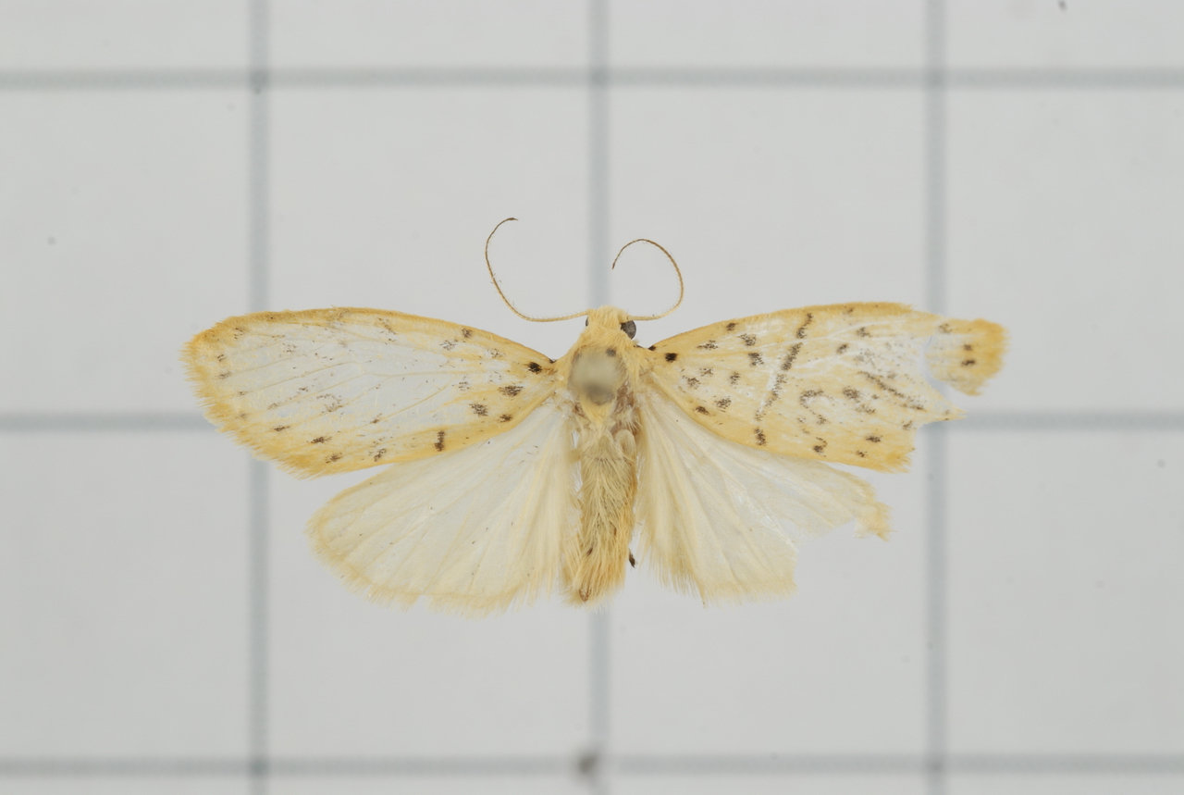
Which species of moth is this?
Huangilene alikangiae alikangiae
